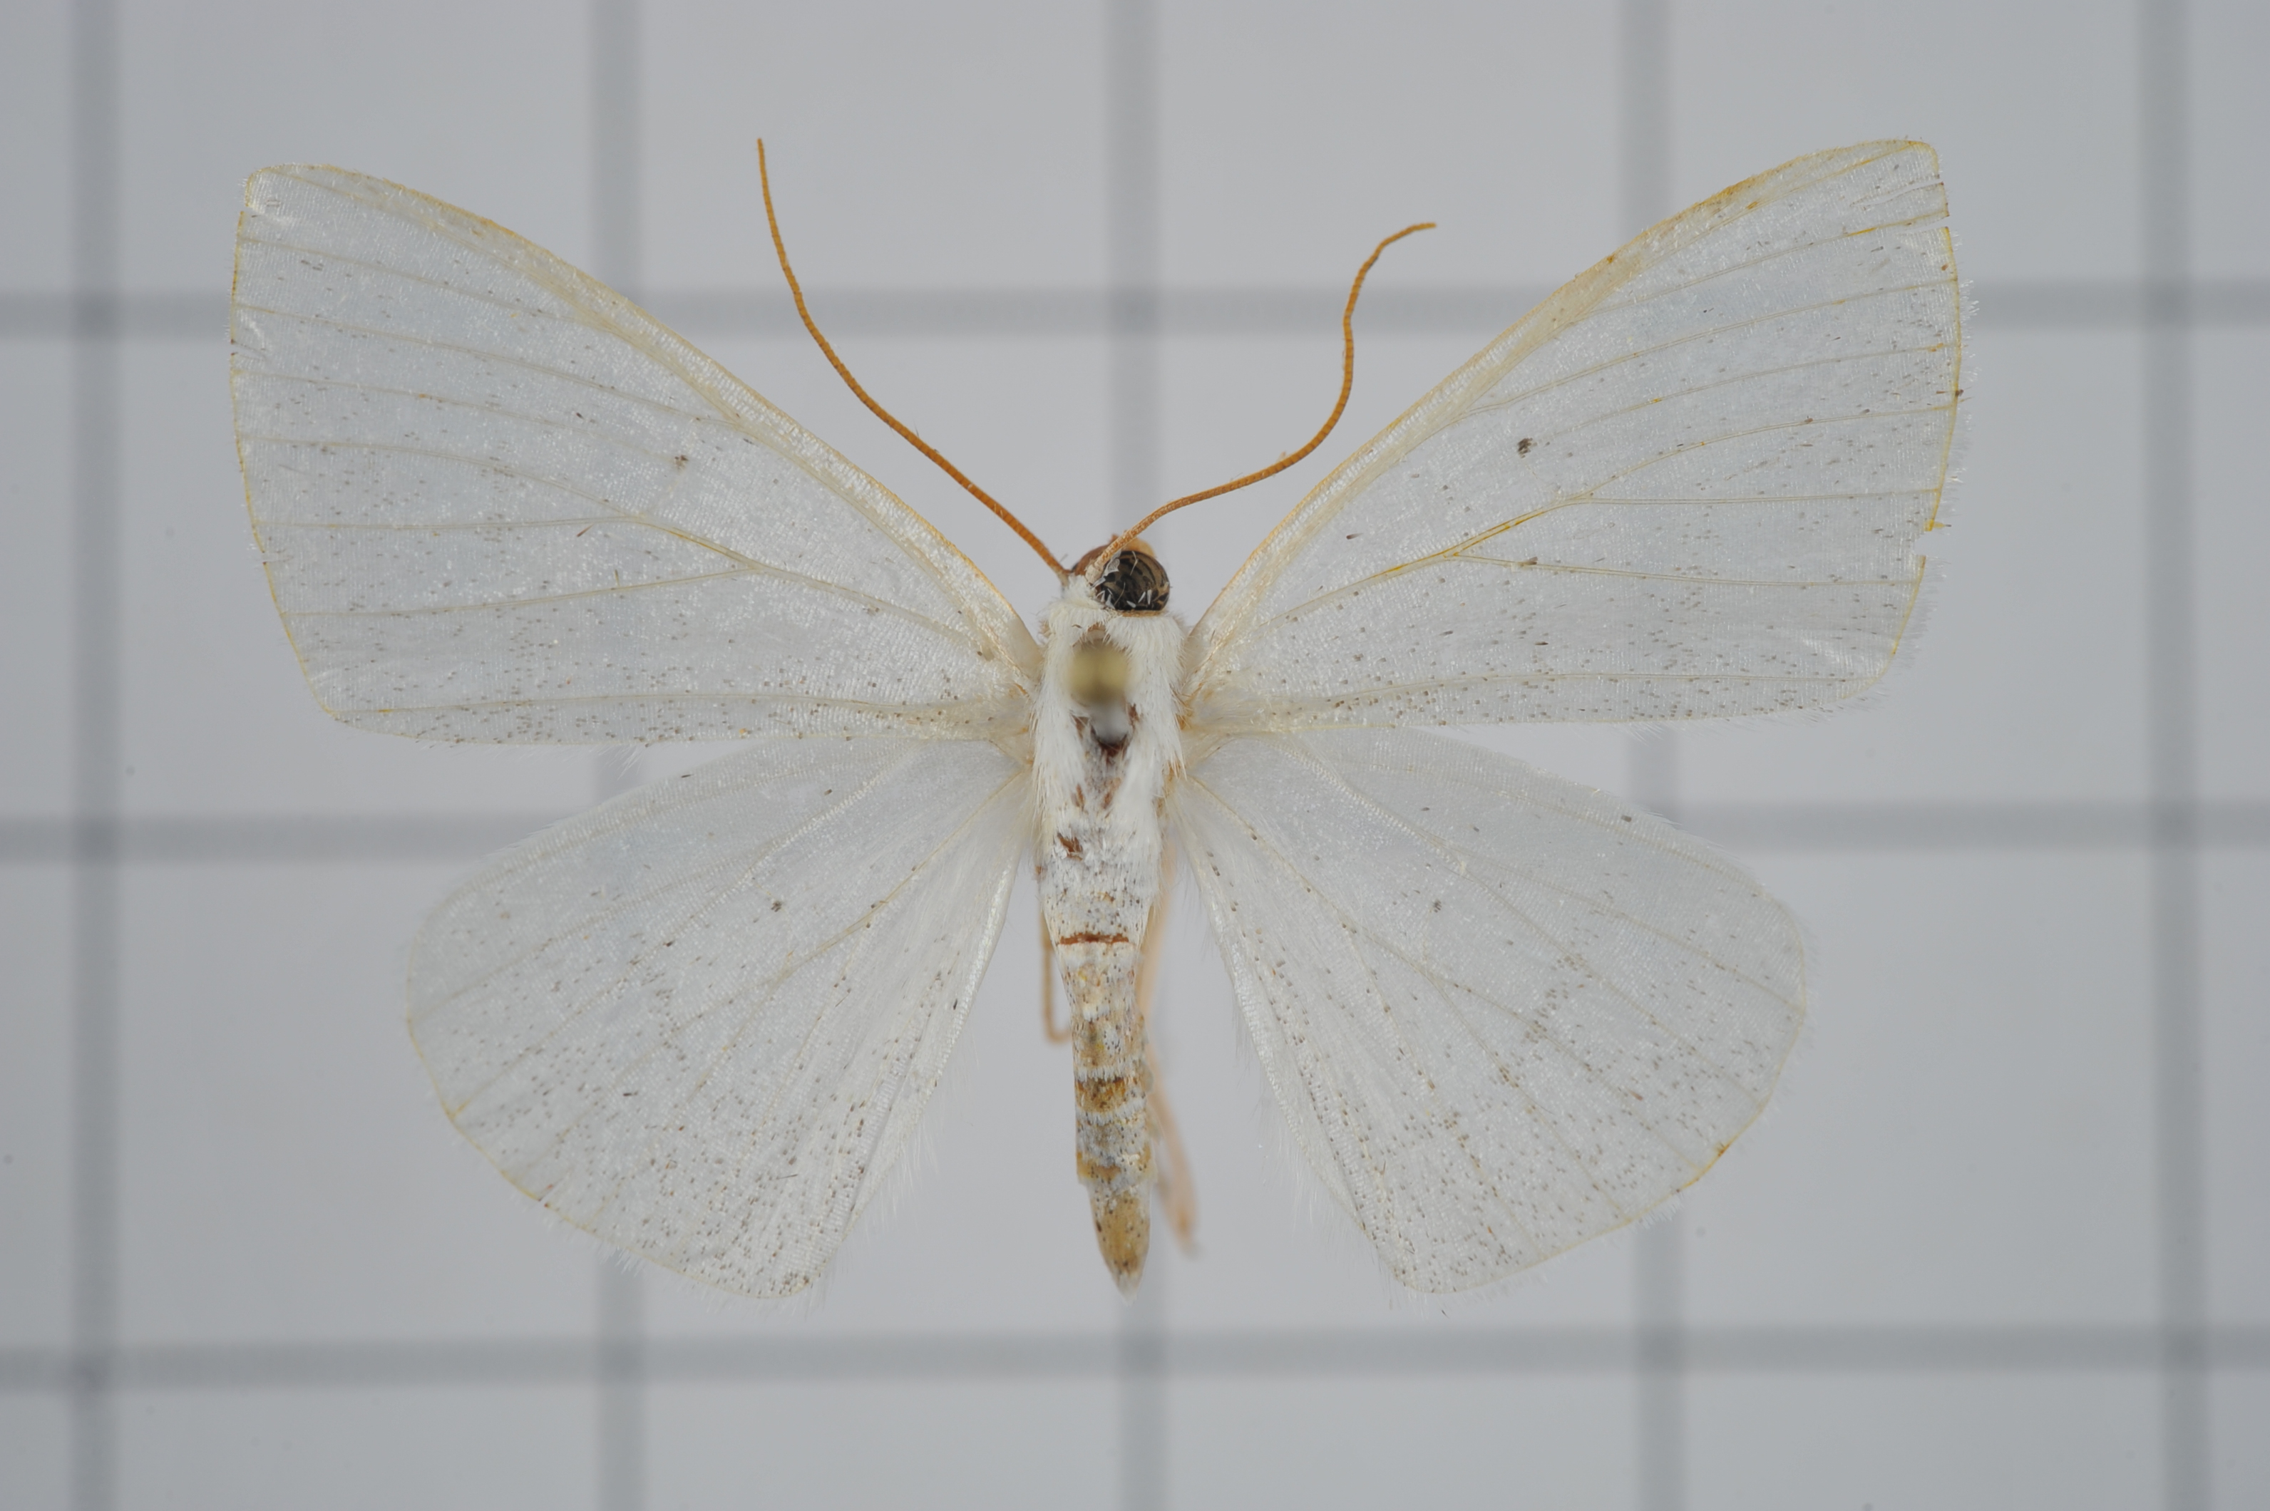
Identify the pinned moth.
Lomographa anoxys
